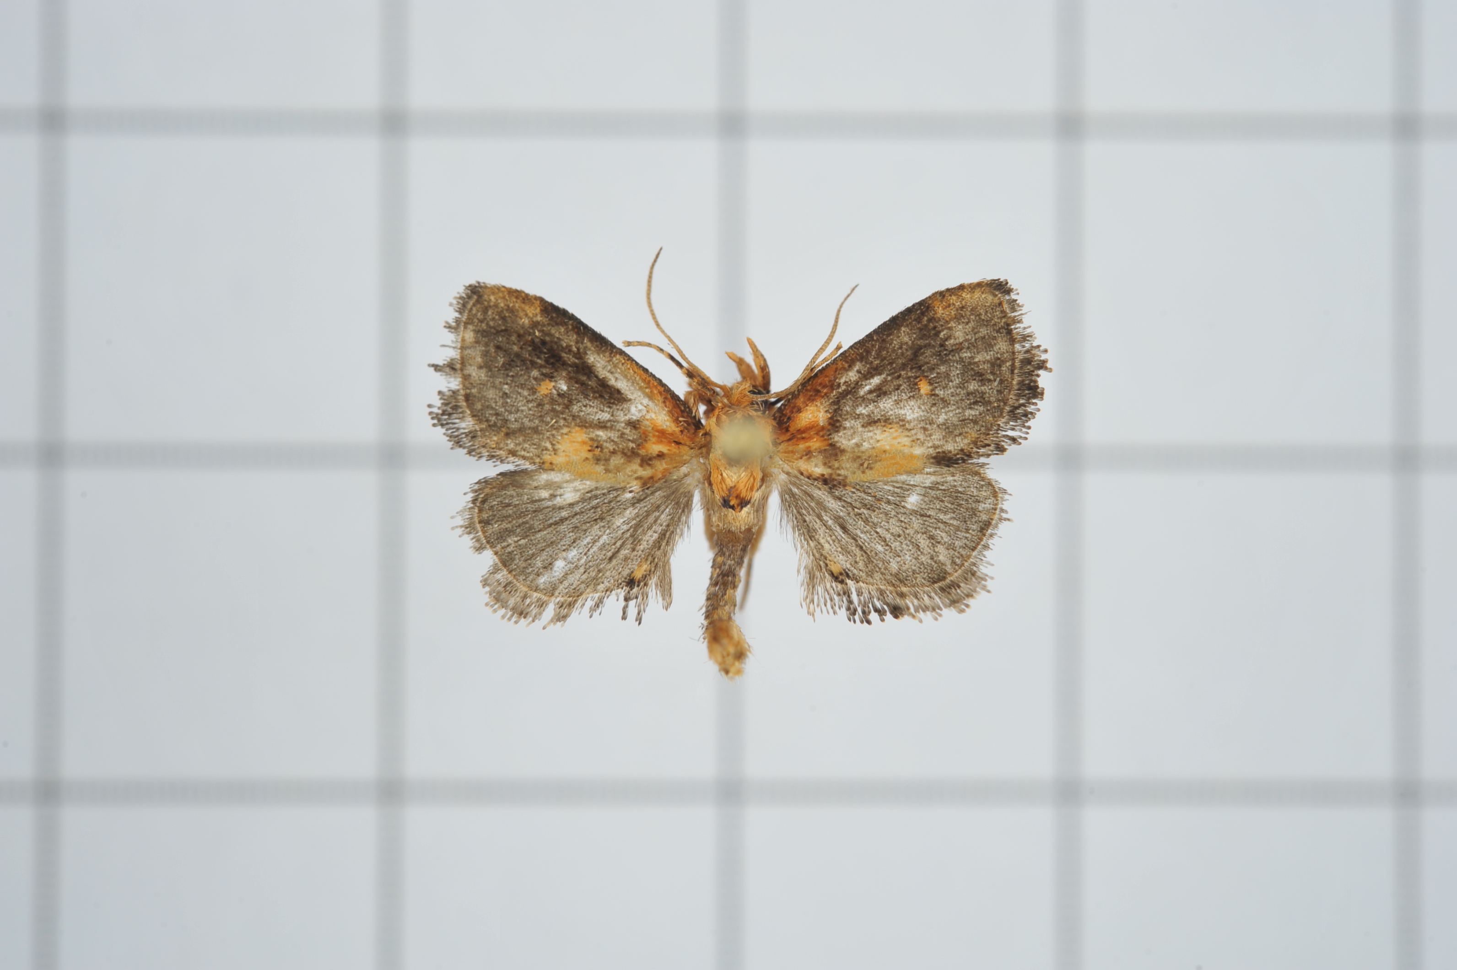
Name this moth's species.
Microleon taiwanensis
